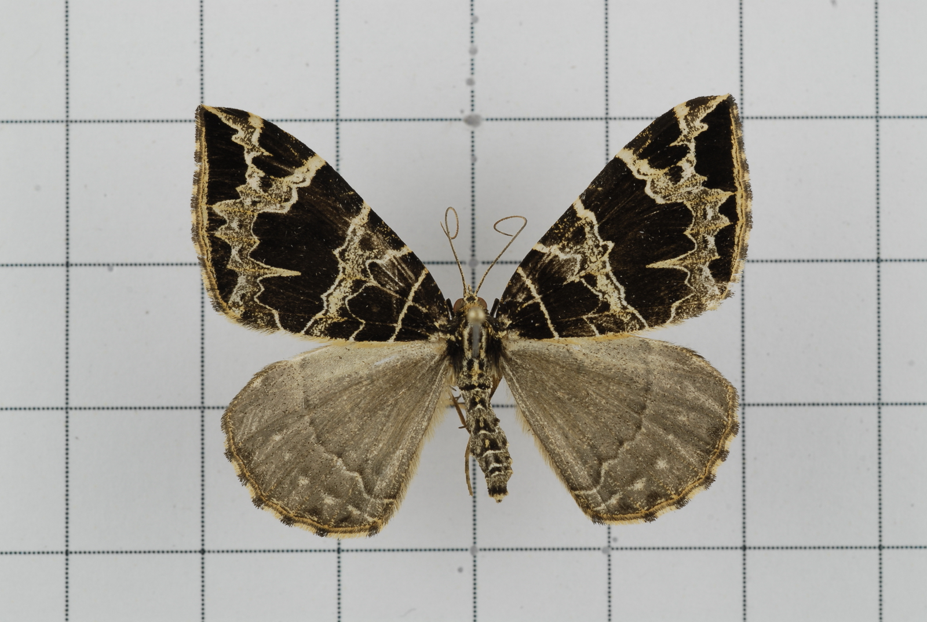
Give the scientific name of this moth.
Sibatania arizana arizana
